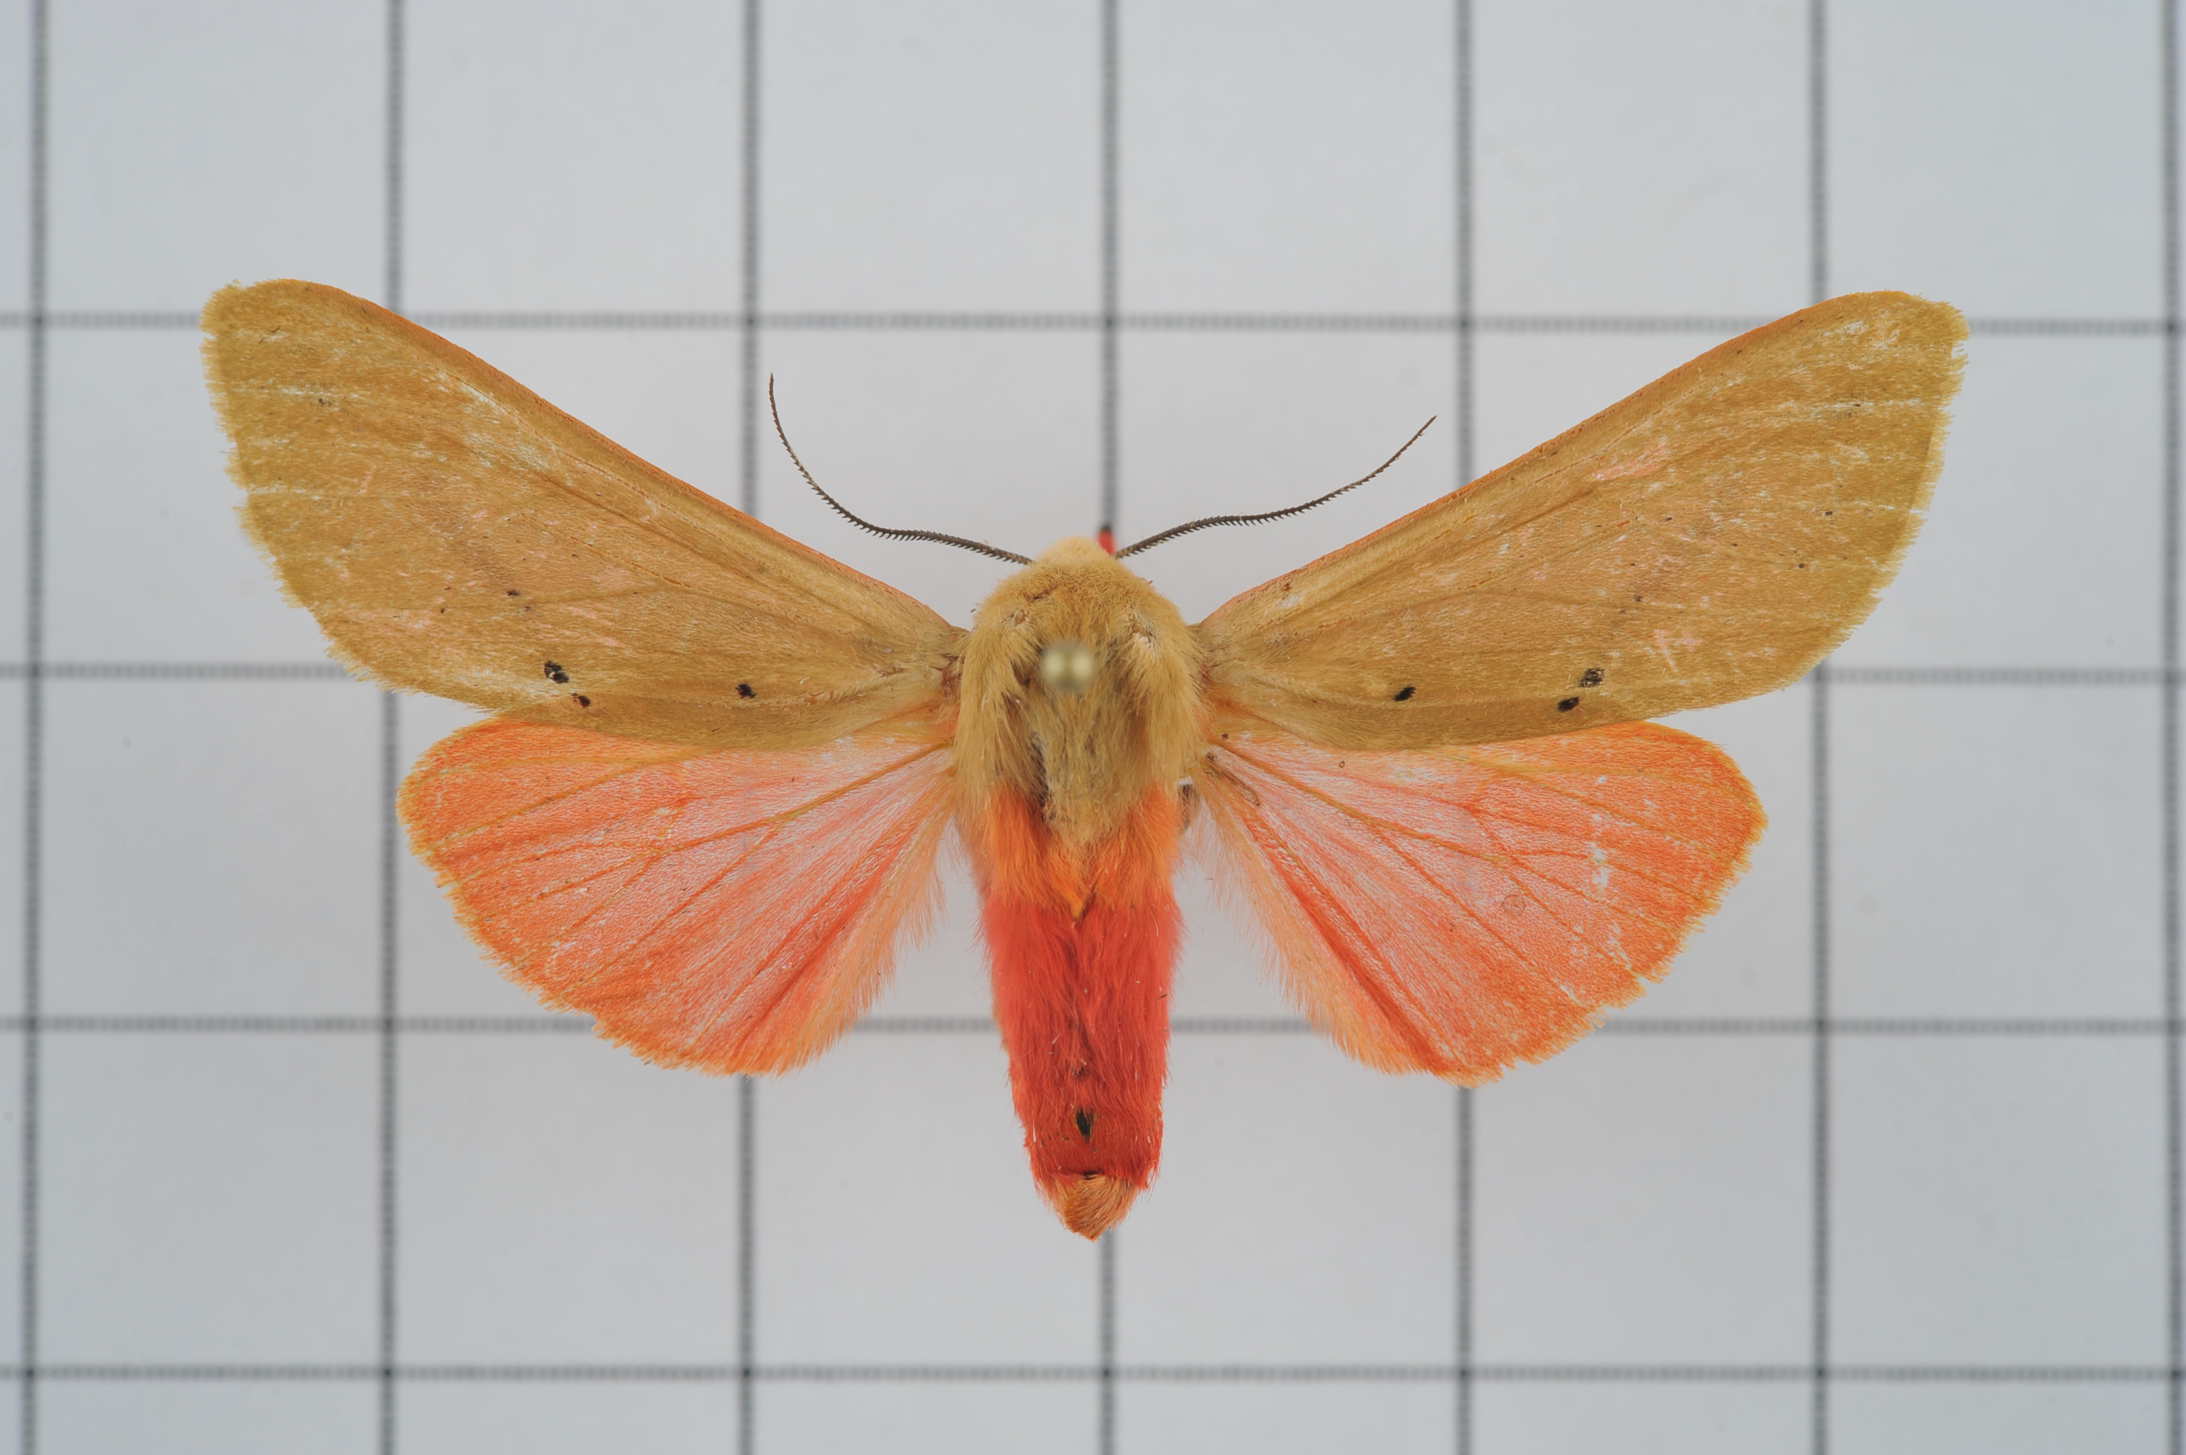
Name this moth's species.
Spilarctia wilemani
